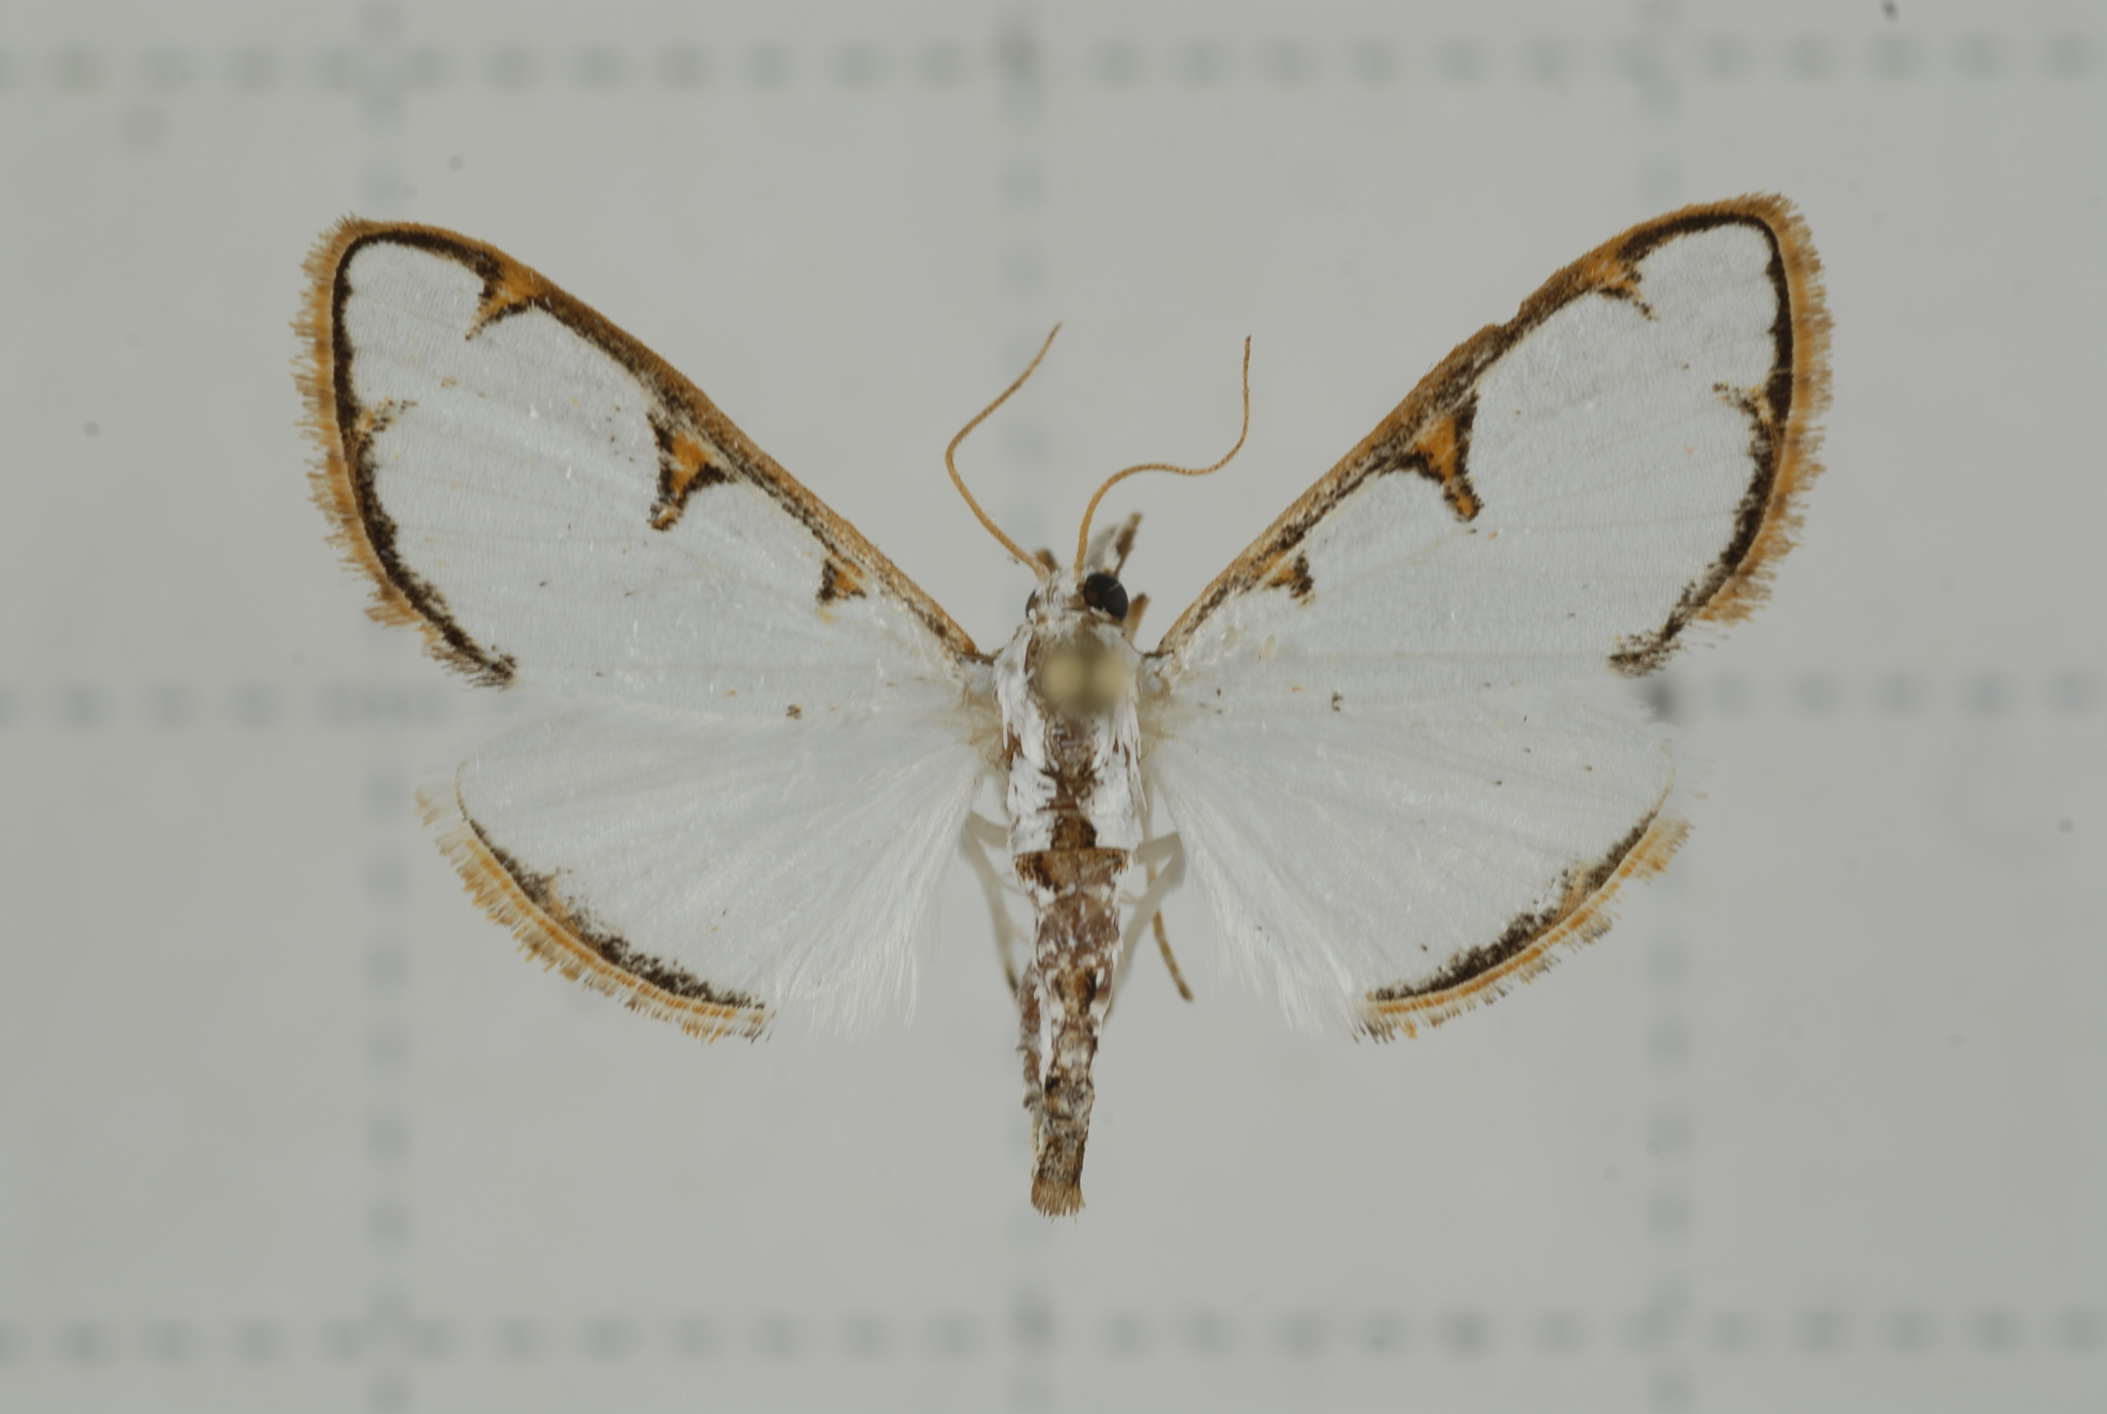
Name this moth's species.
Cirrhochrista spinuella
